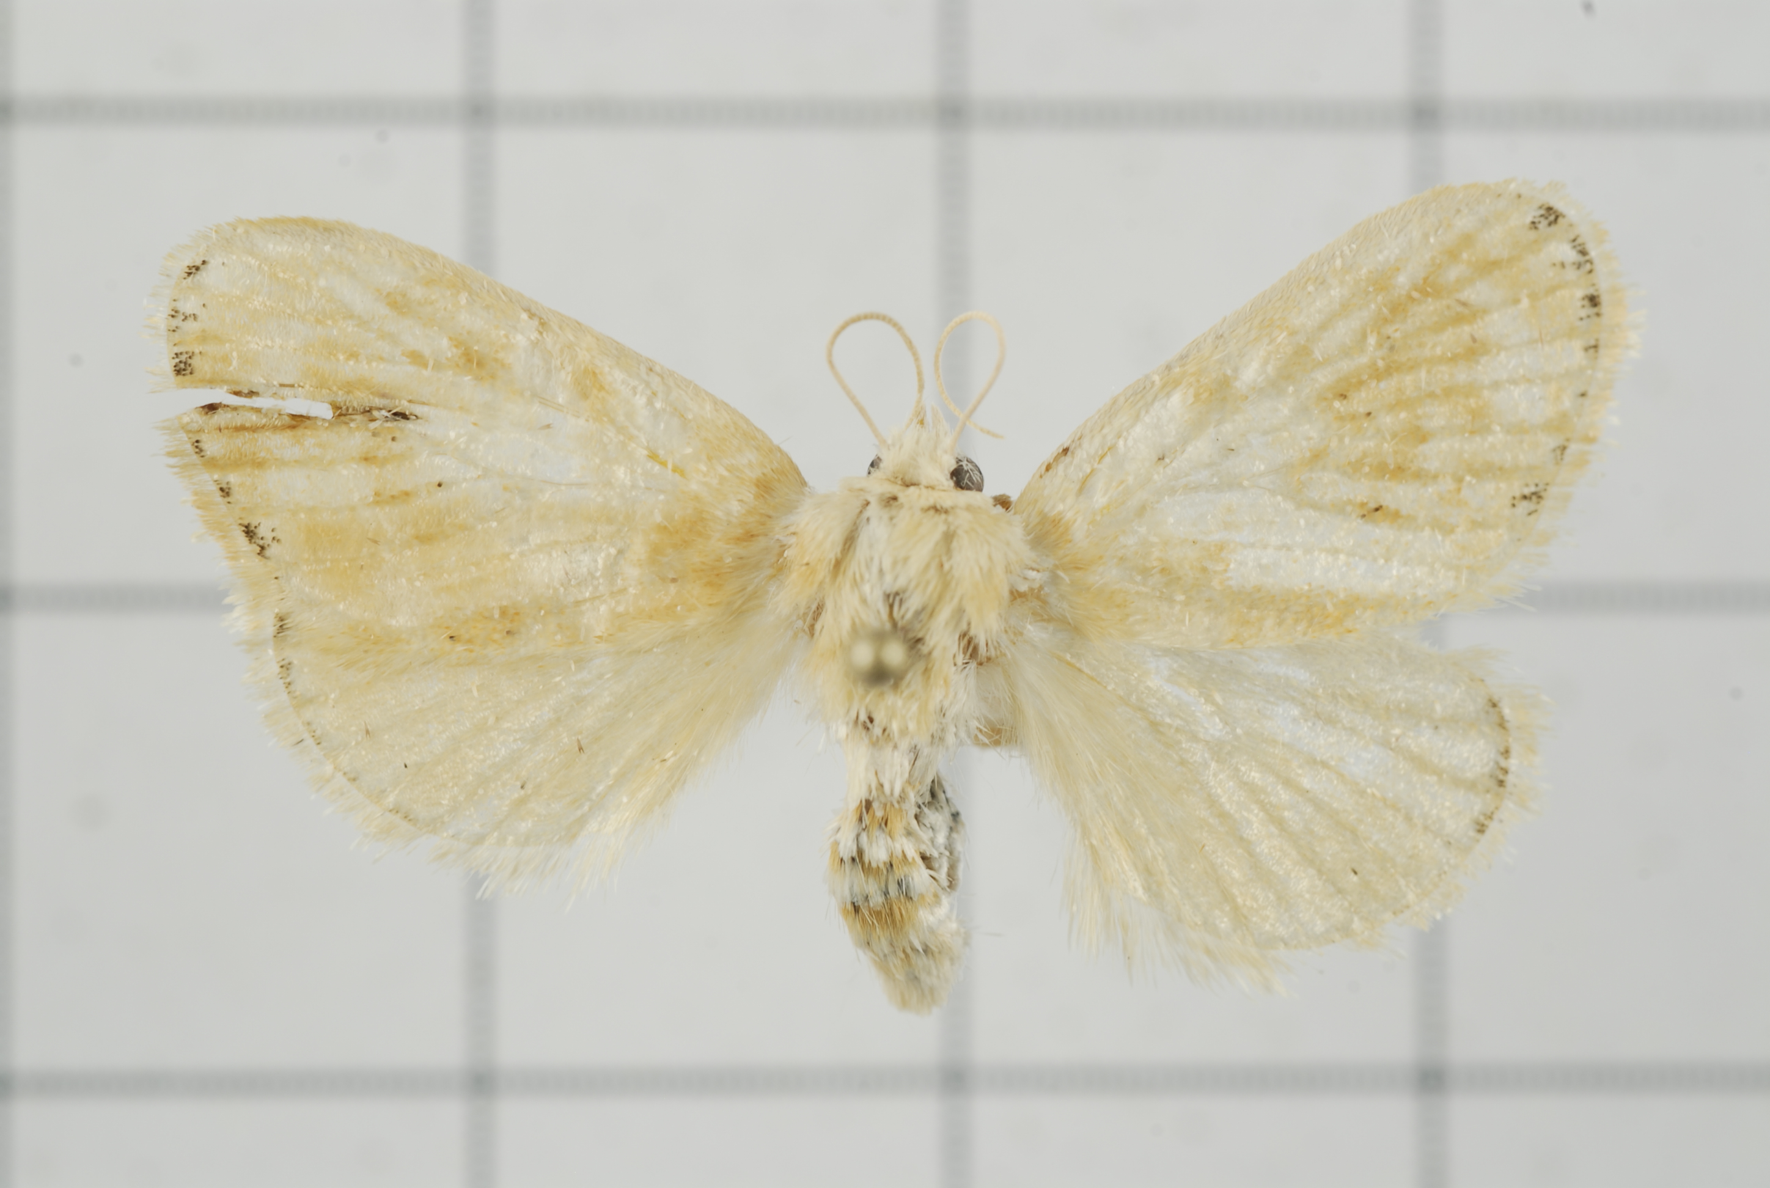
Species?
Quasinarosa fulgens
